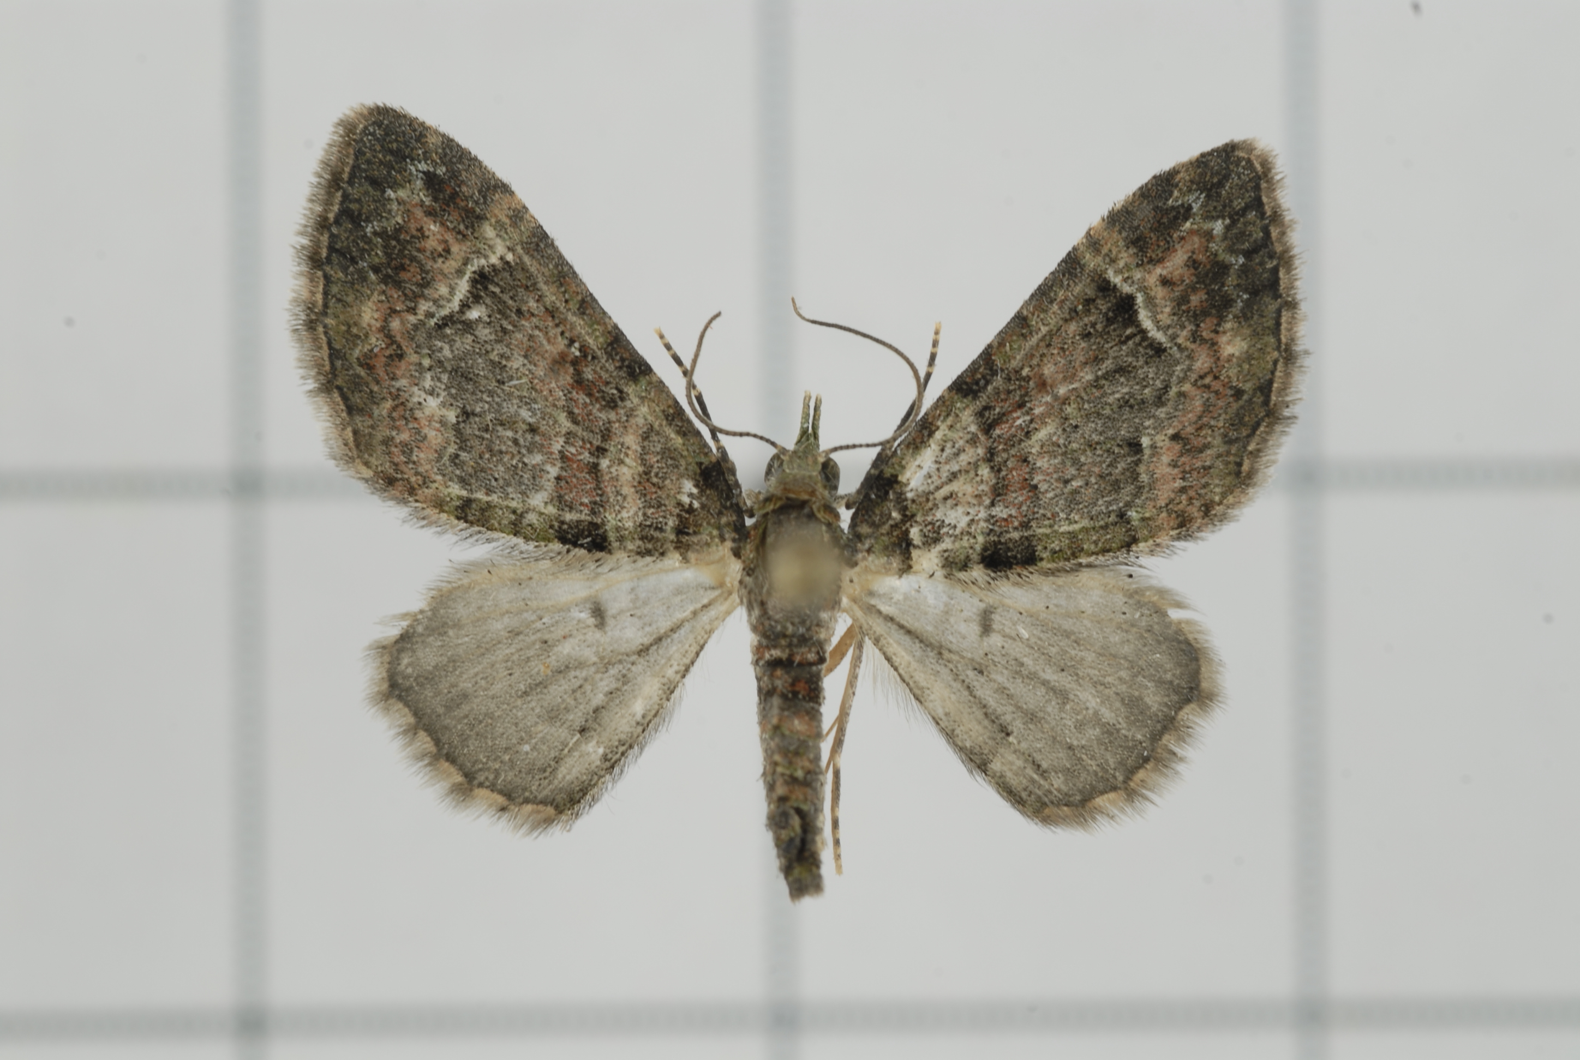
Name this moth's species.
Syncosmia bicornuta bicornuta
